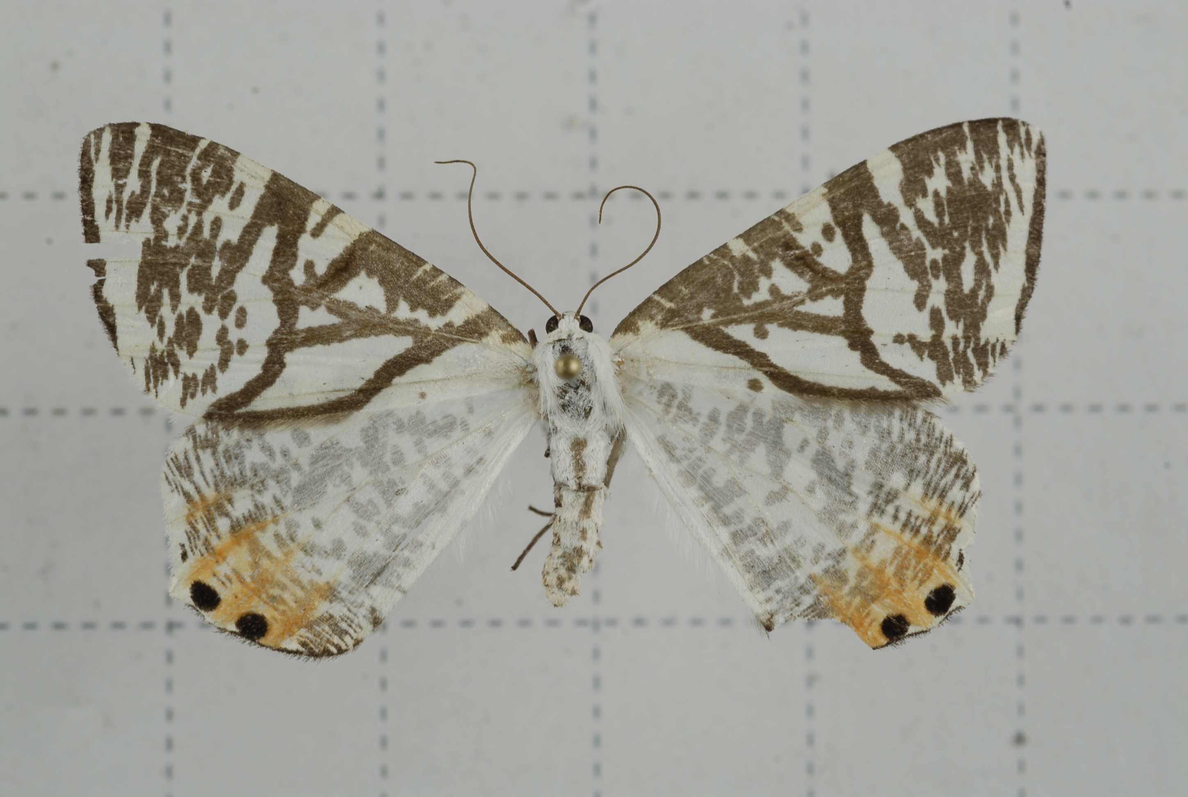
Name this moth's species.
Ourapteryx ramosa
